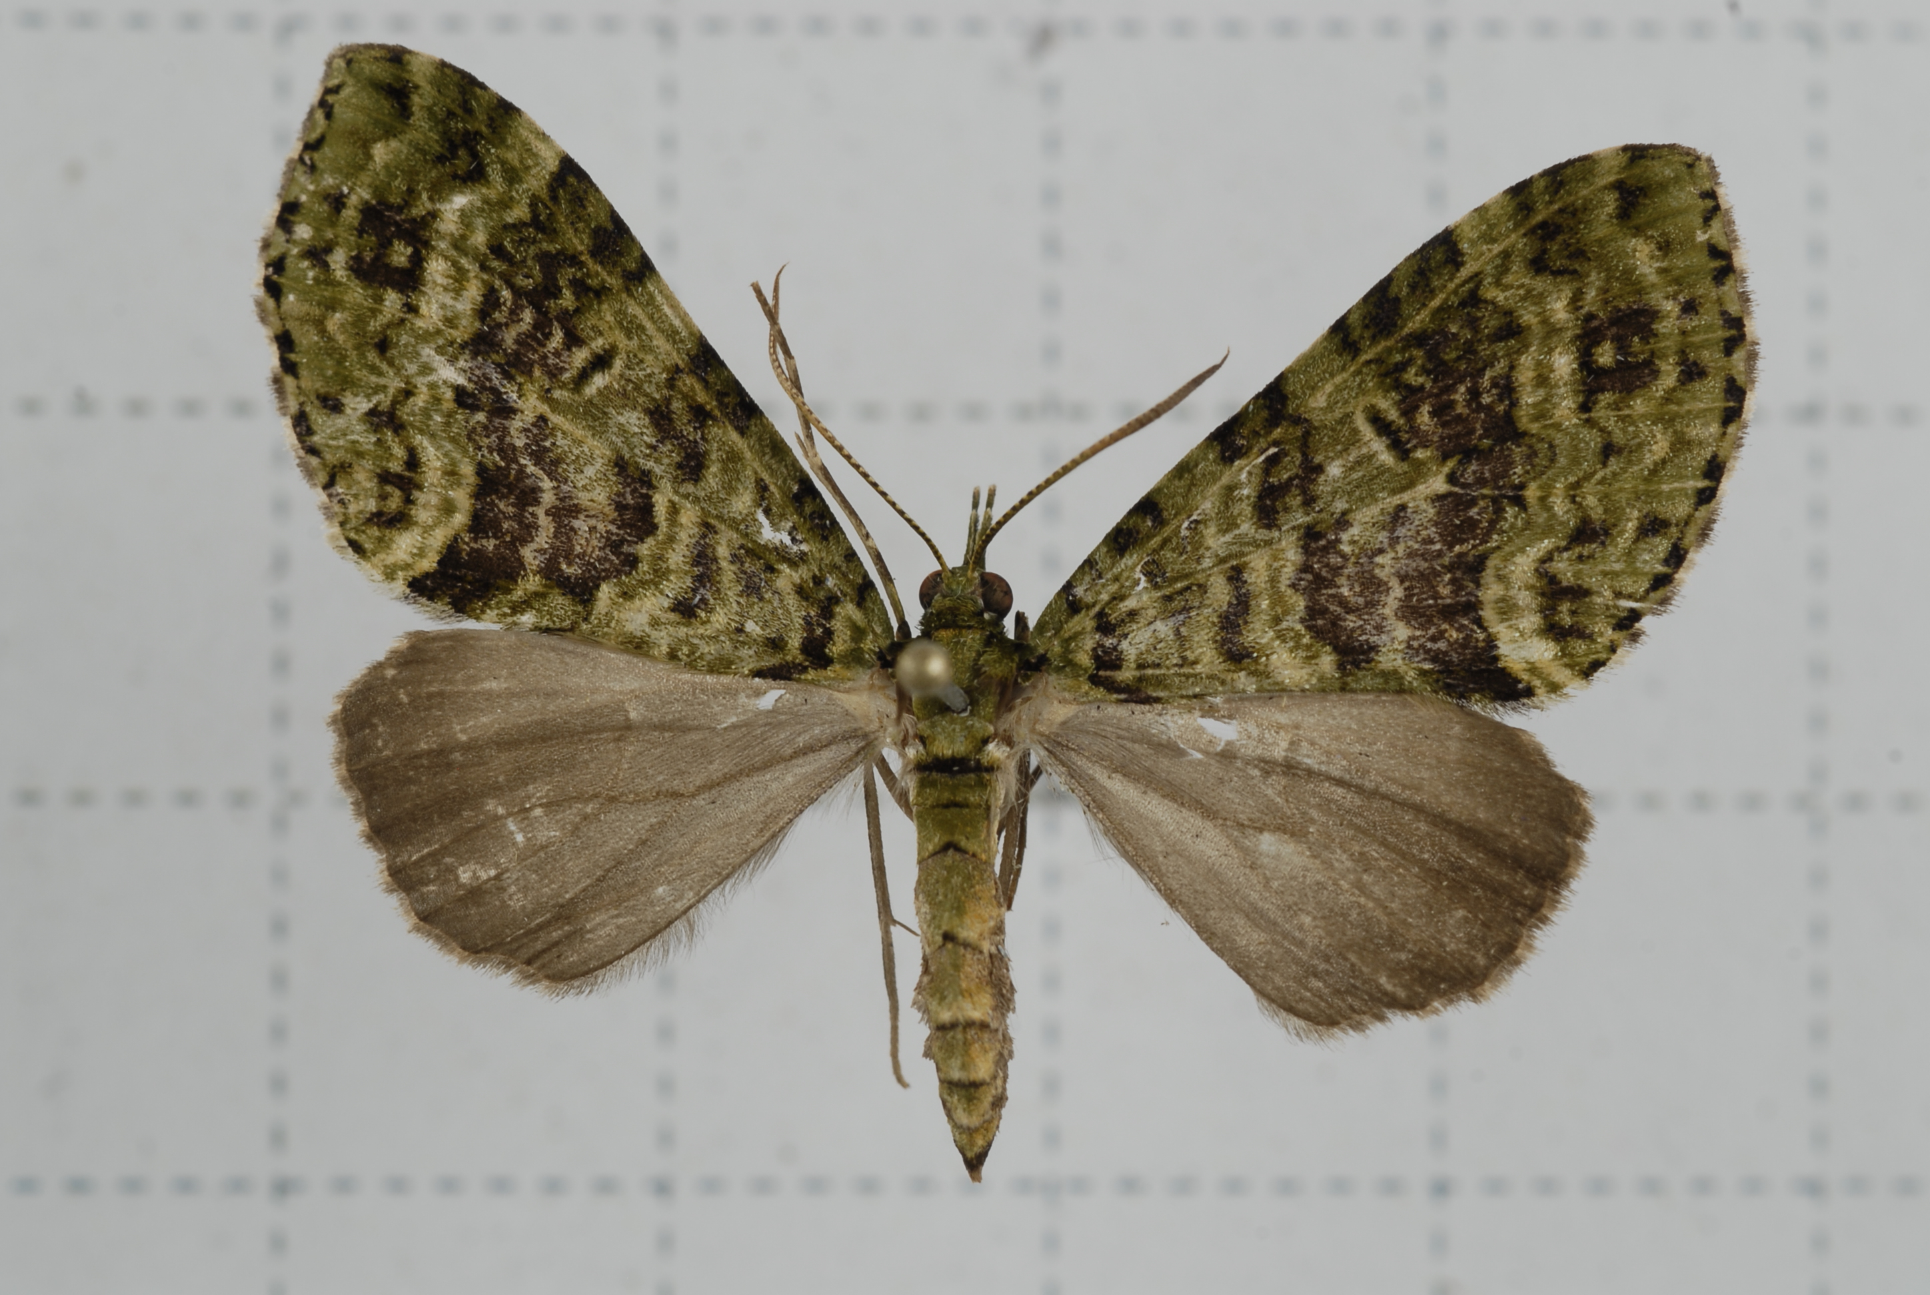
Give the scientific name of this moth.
Hypocometa clauda
